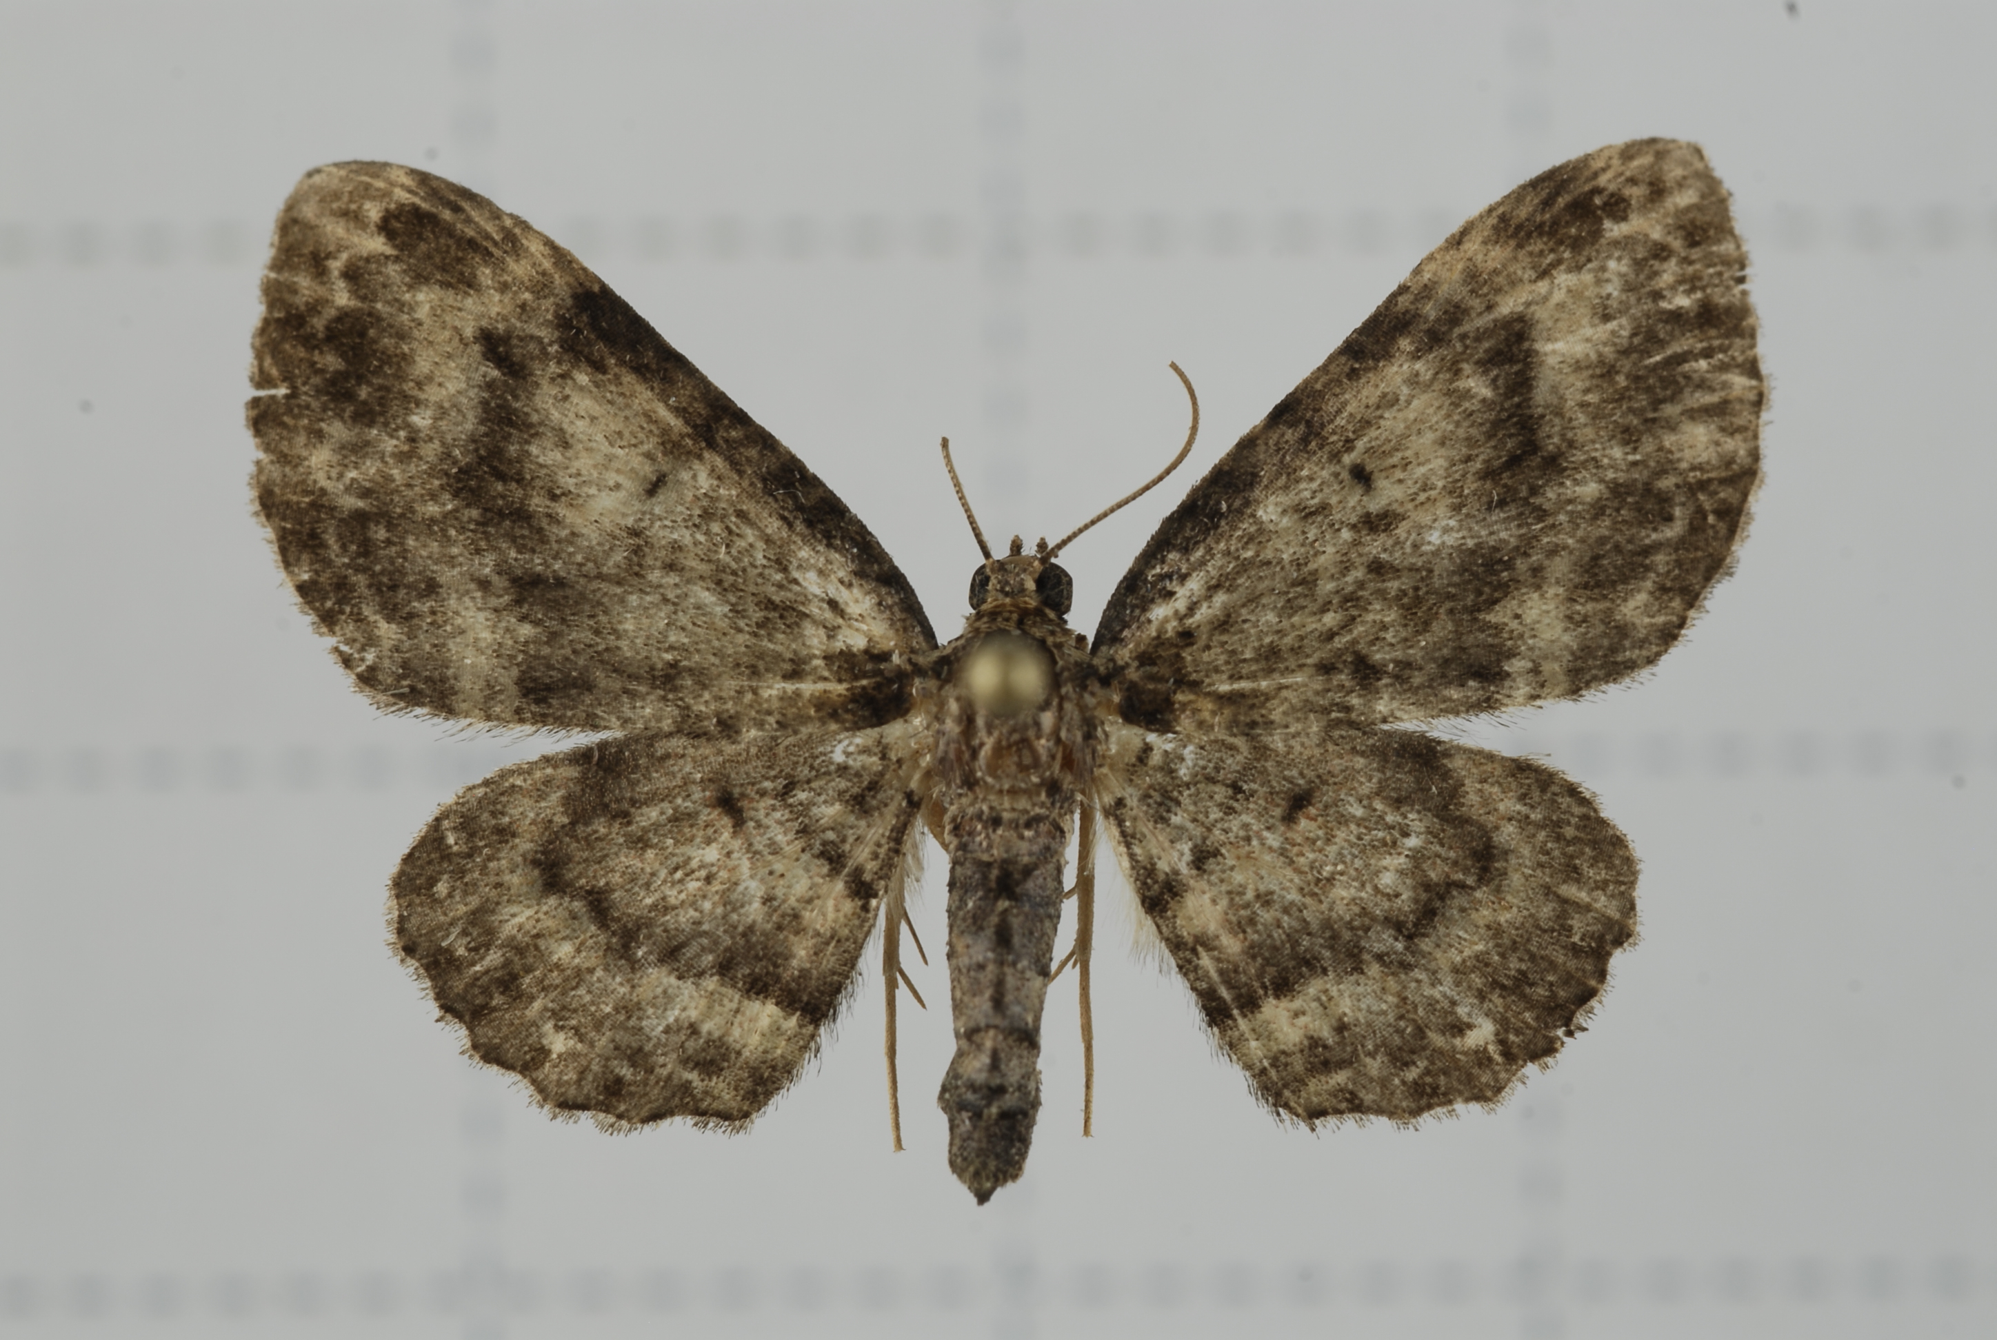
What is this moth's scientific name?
Pseudocollix hyperythra catalalia
